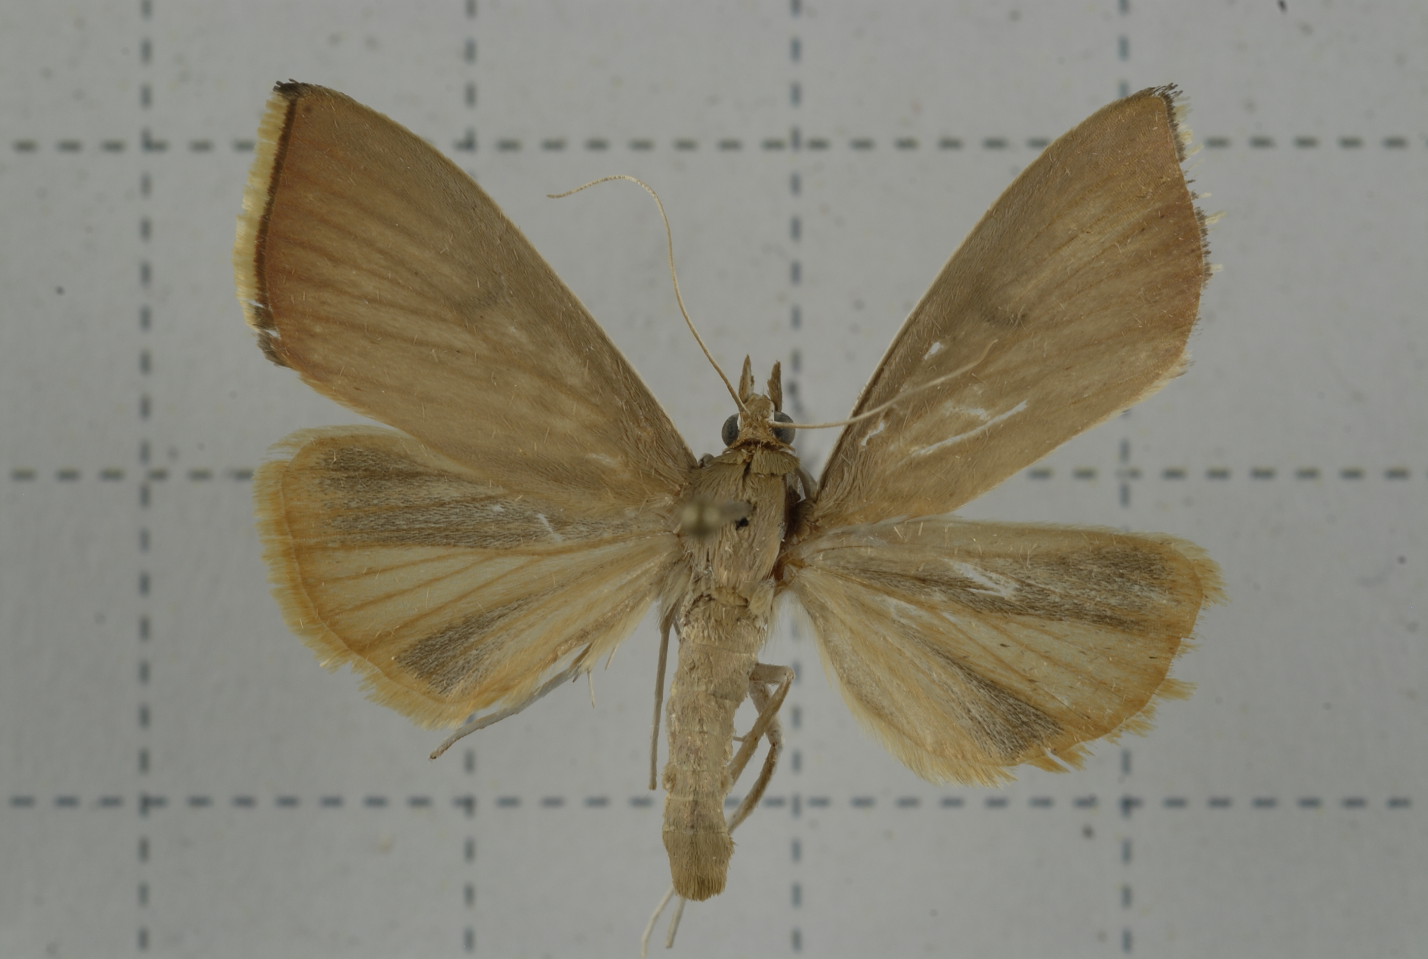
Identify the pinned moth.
Eumorphobotys eumorphalis
